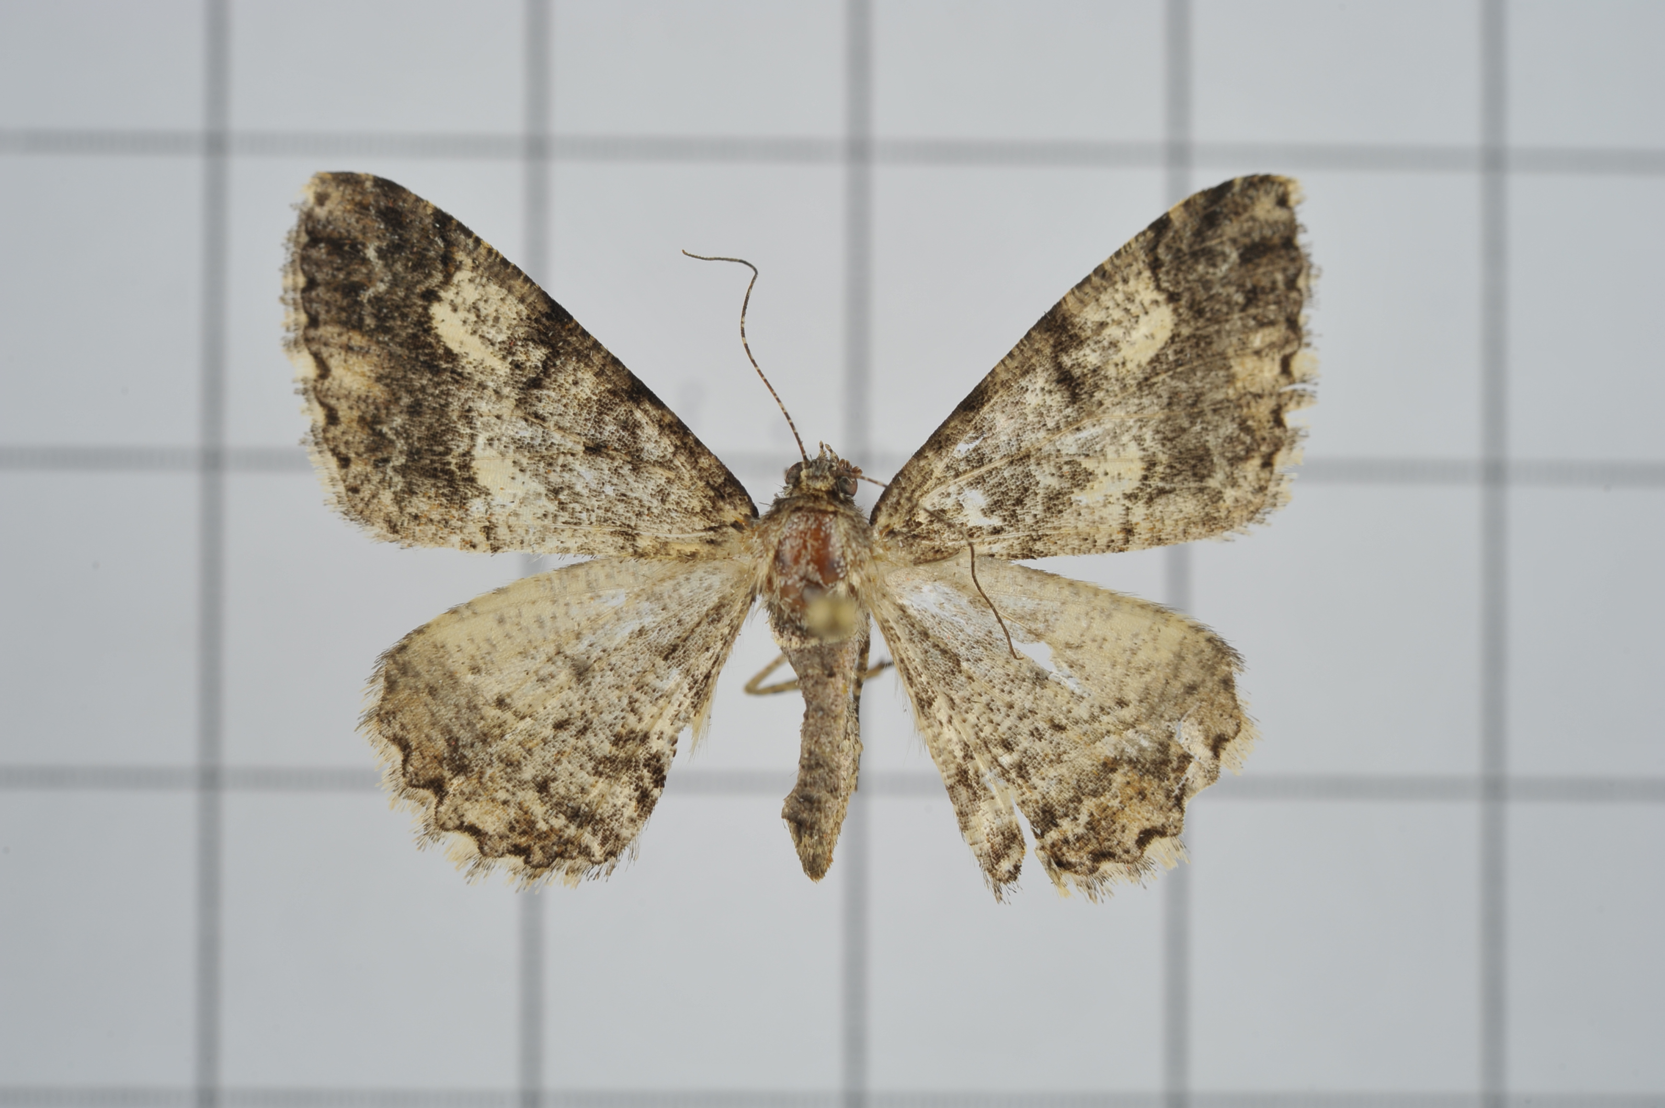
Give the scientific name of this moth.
Alcis taiwanovariegata
